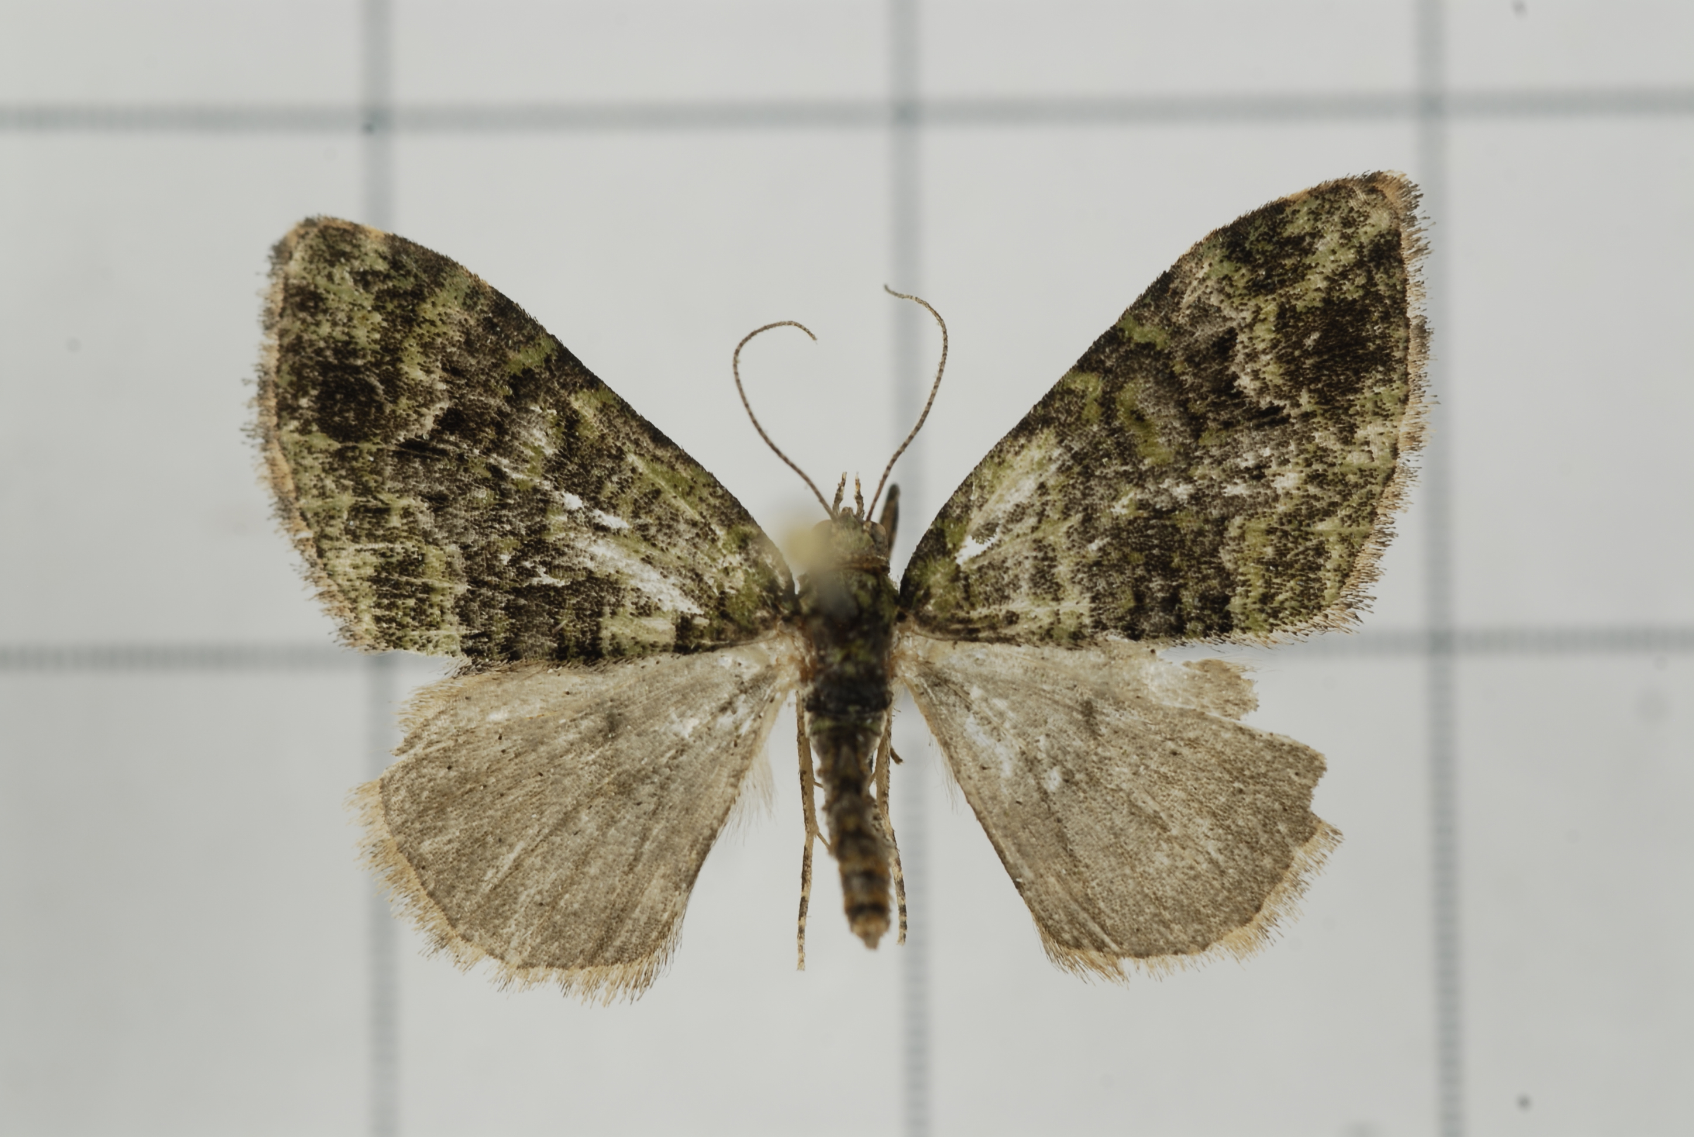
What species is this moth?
Apithecia viridata wilemani
